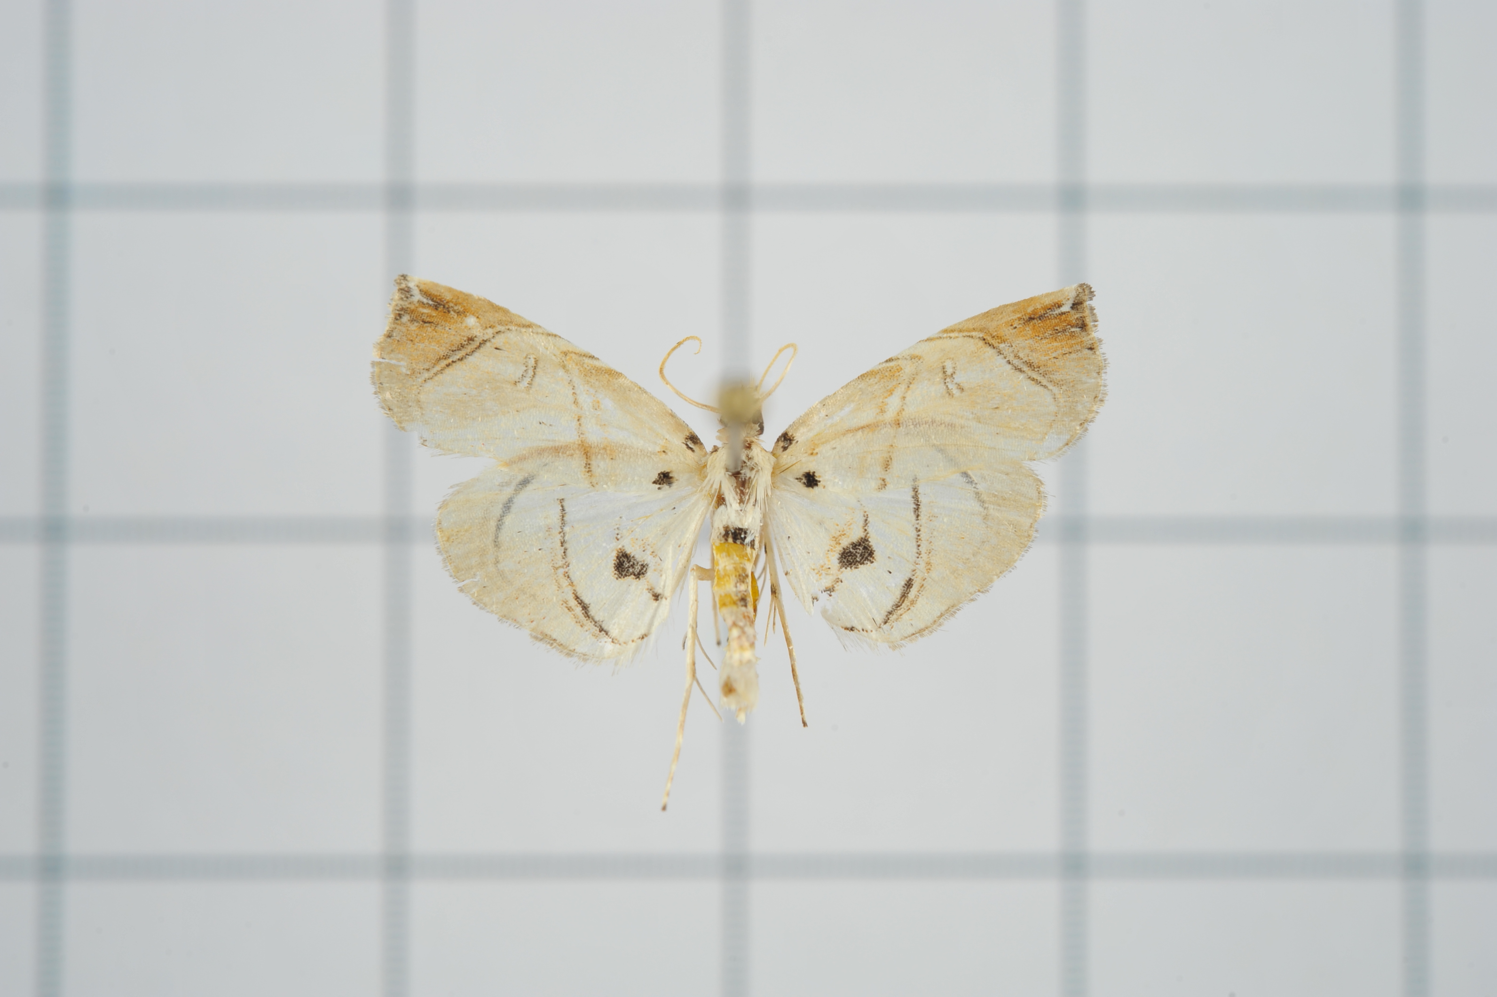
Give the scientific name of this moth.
Hendecasis hampsoni
